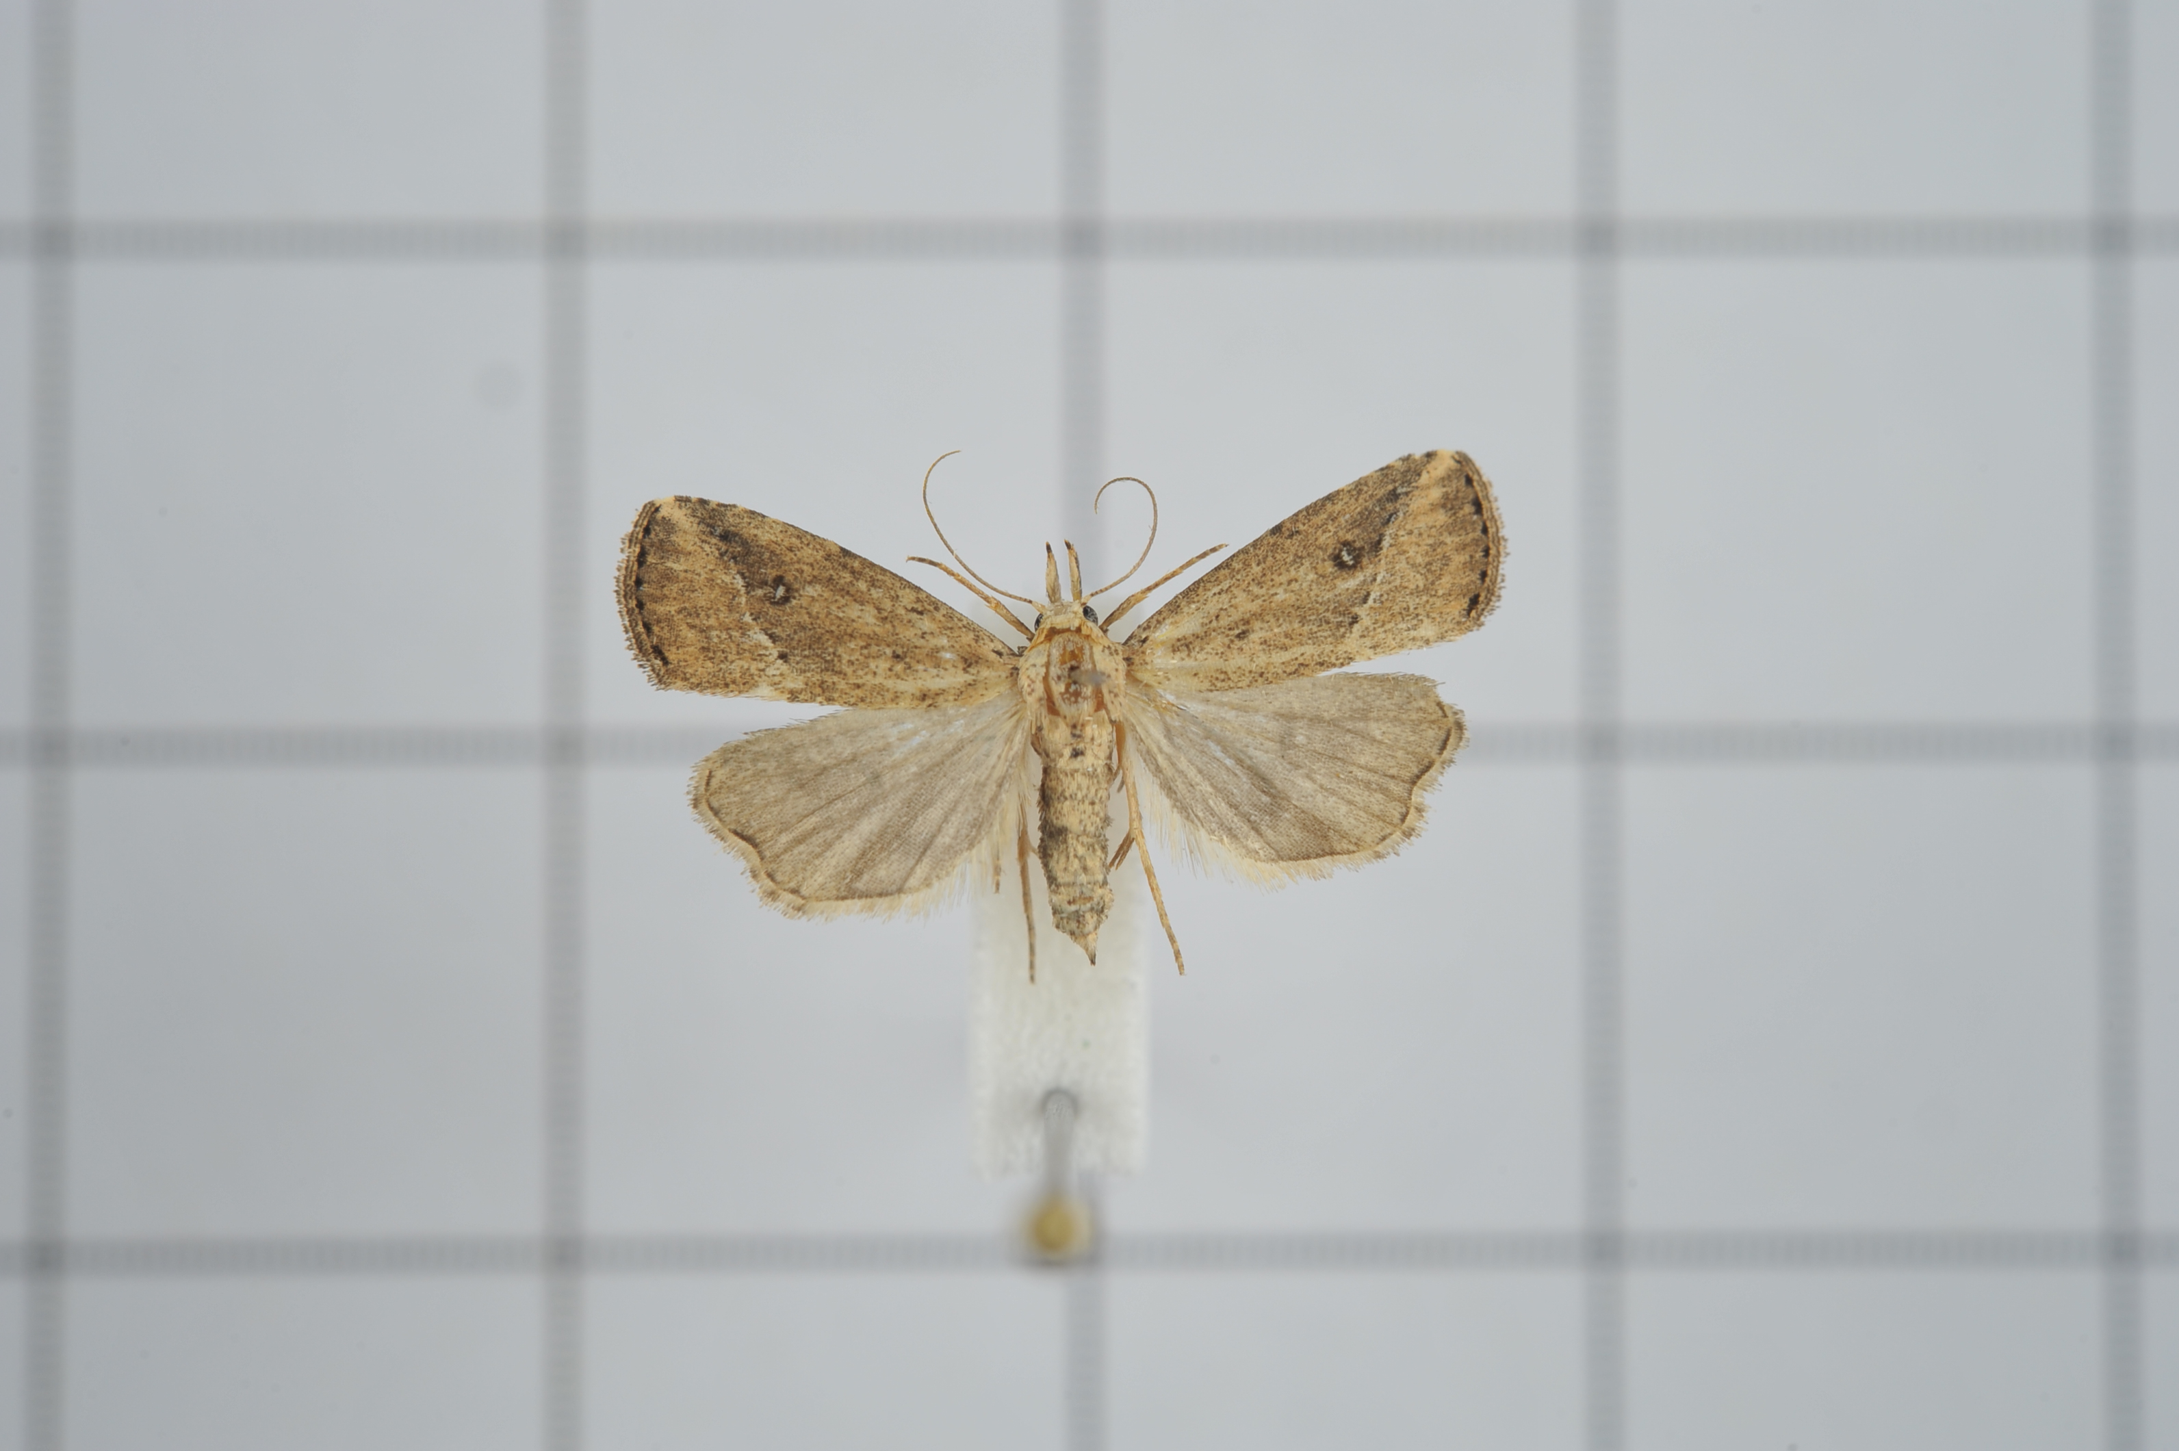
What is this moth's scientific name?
Luceria fletcheri
